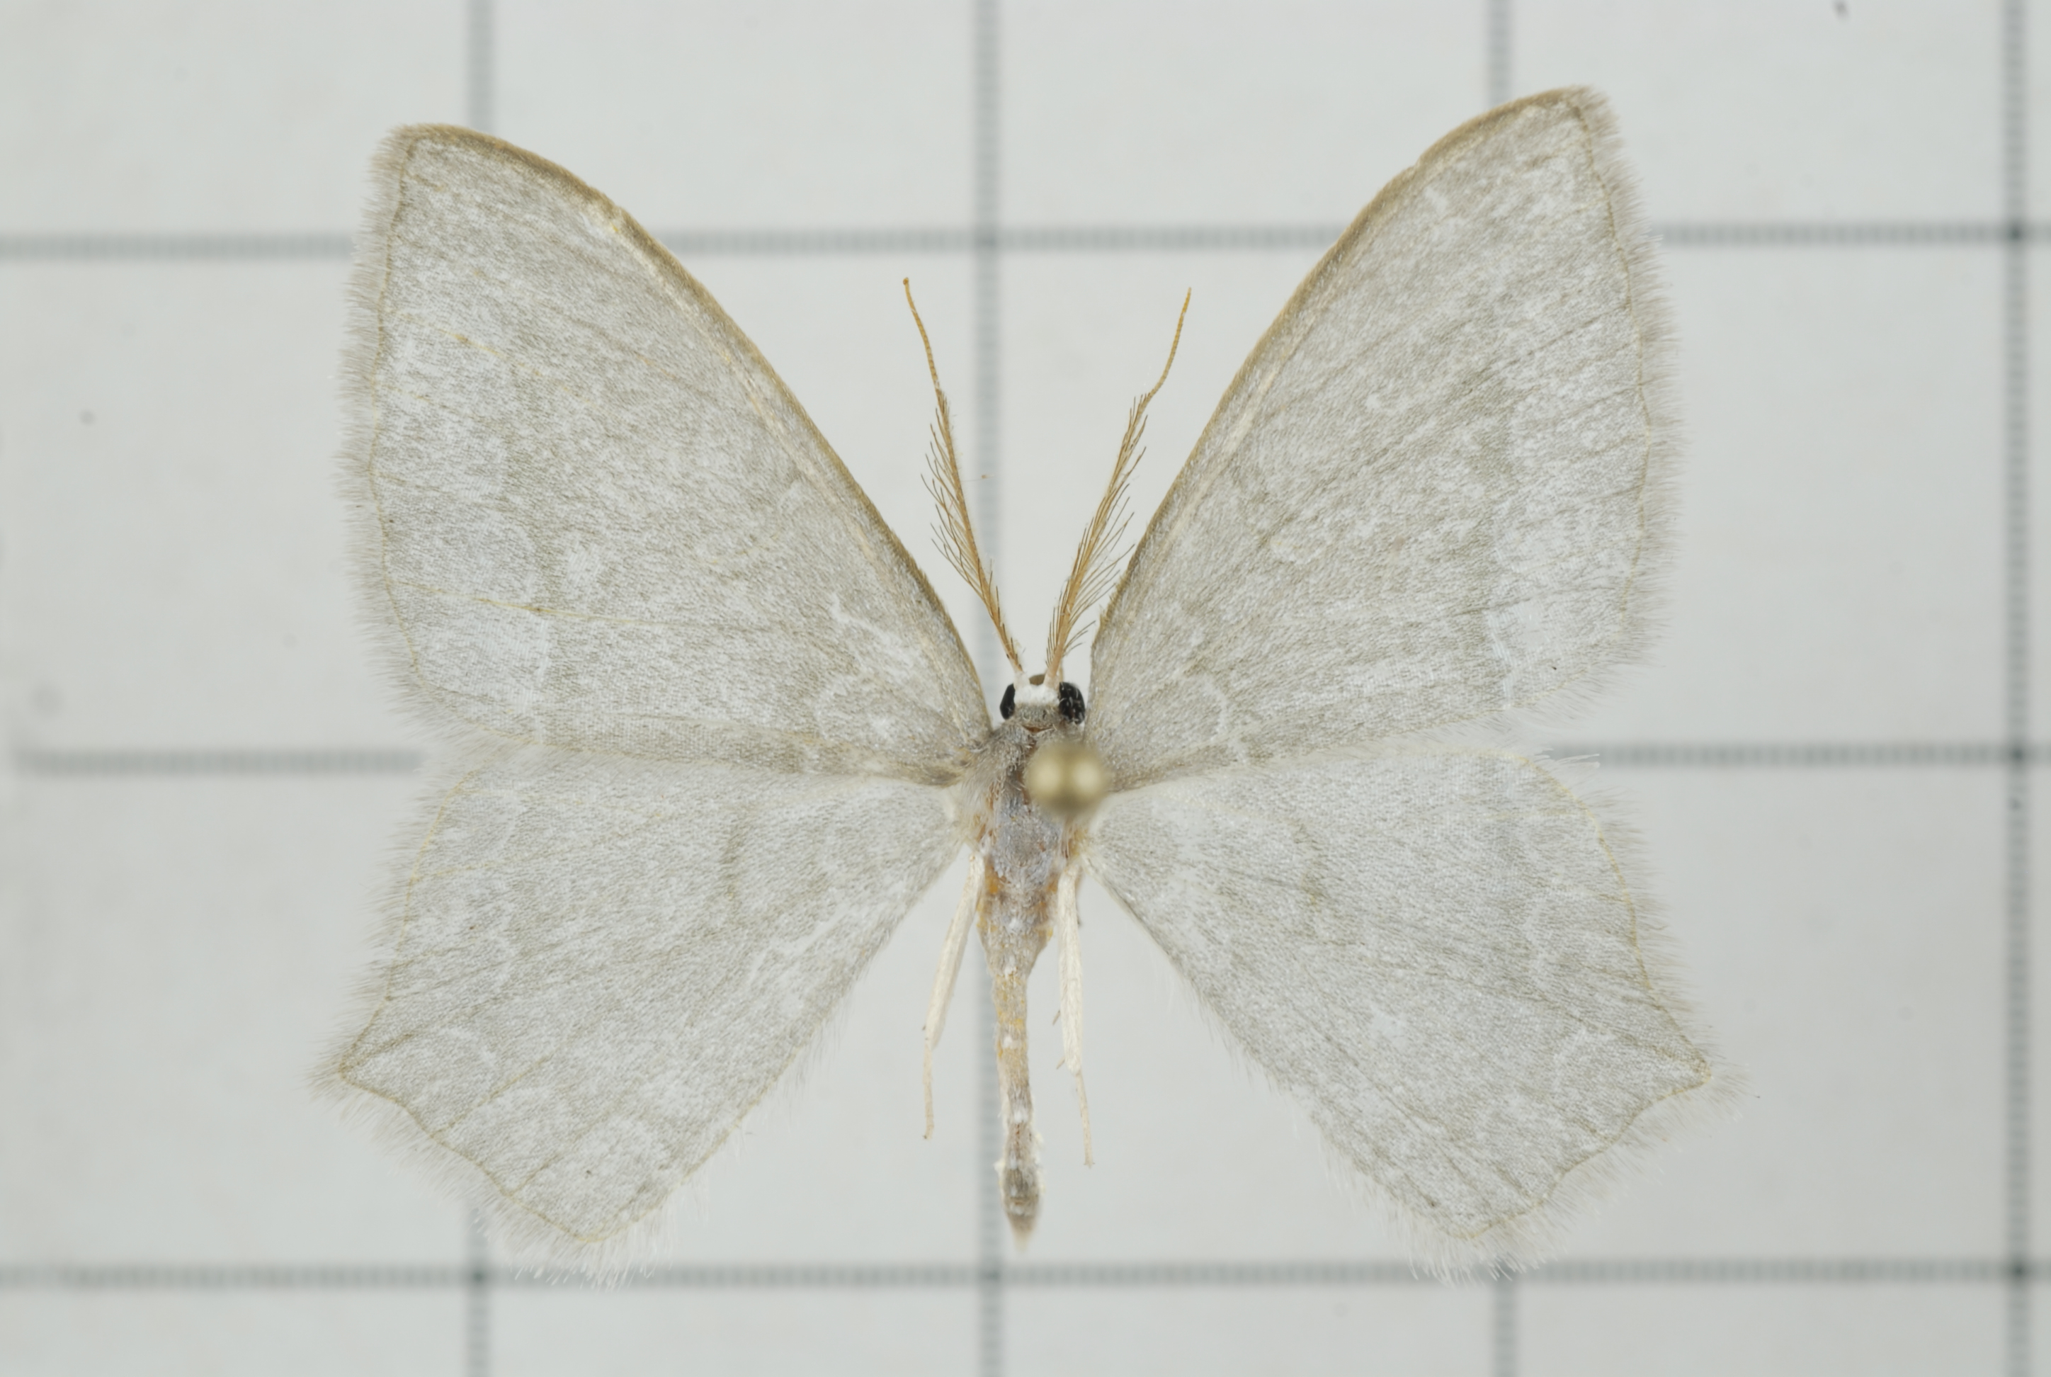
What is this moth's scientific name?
Jodis rantaizanensis
